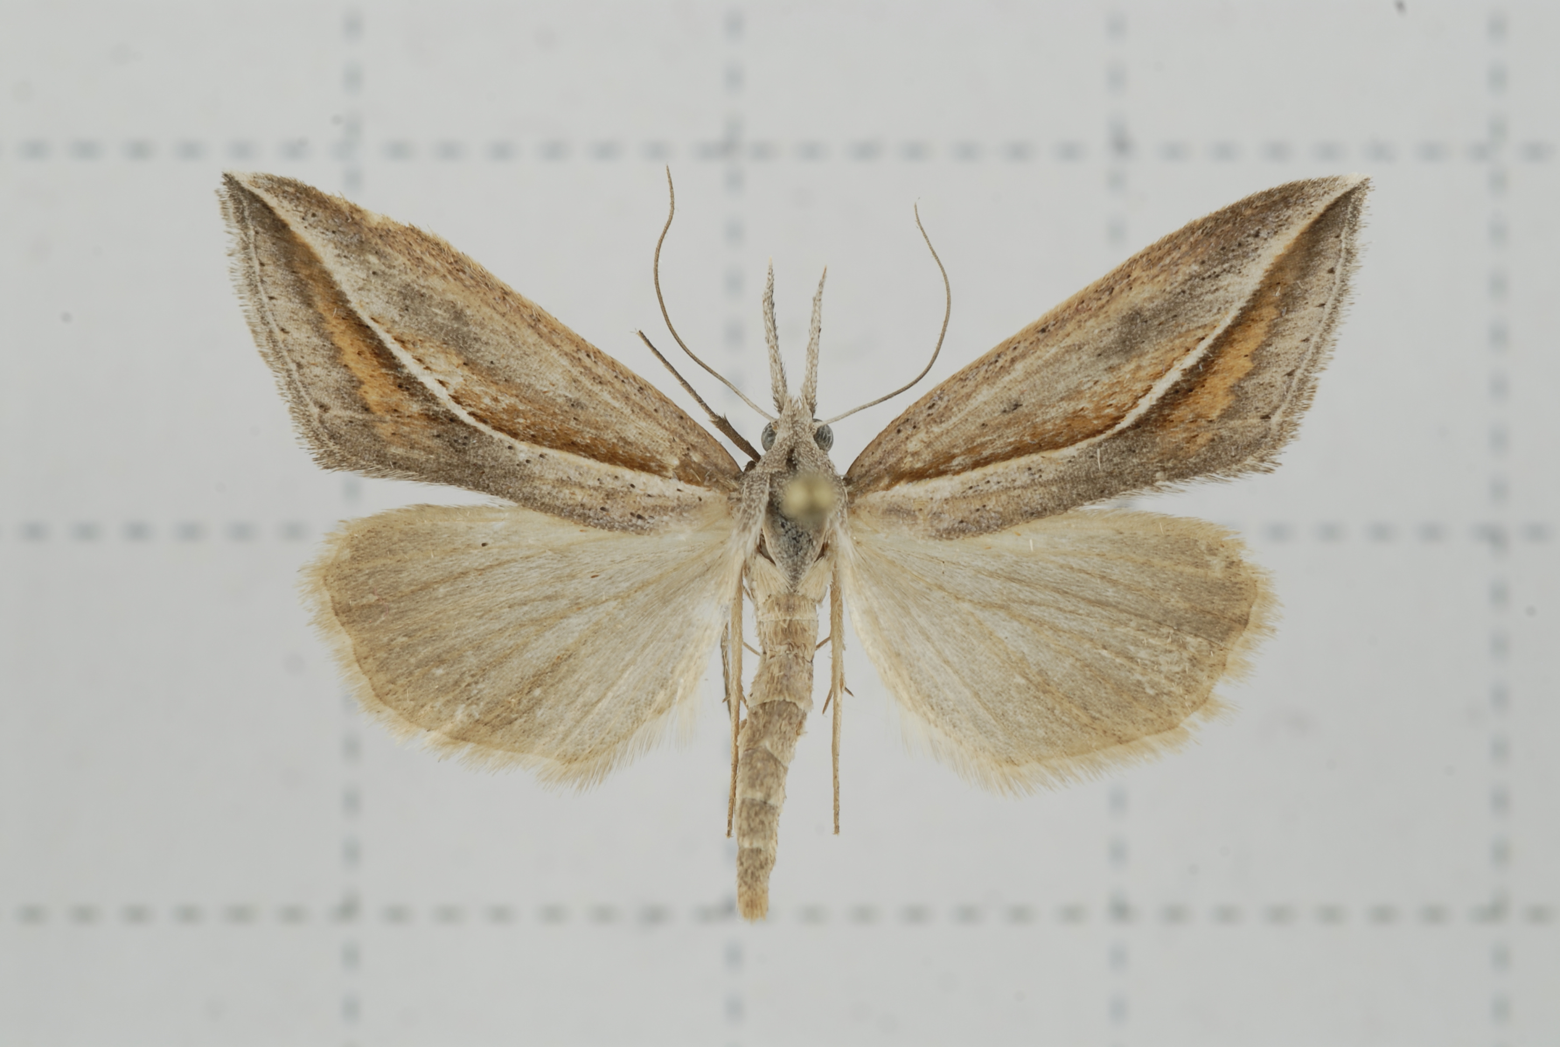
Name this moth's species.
Rhynchina cramboides
